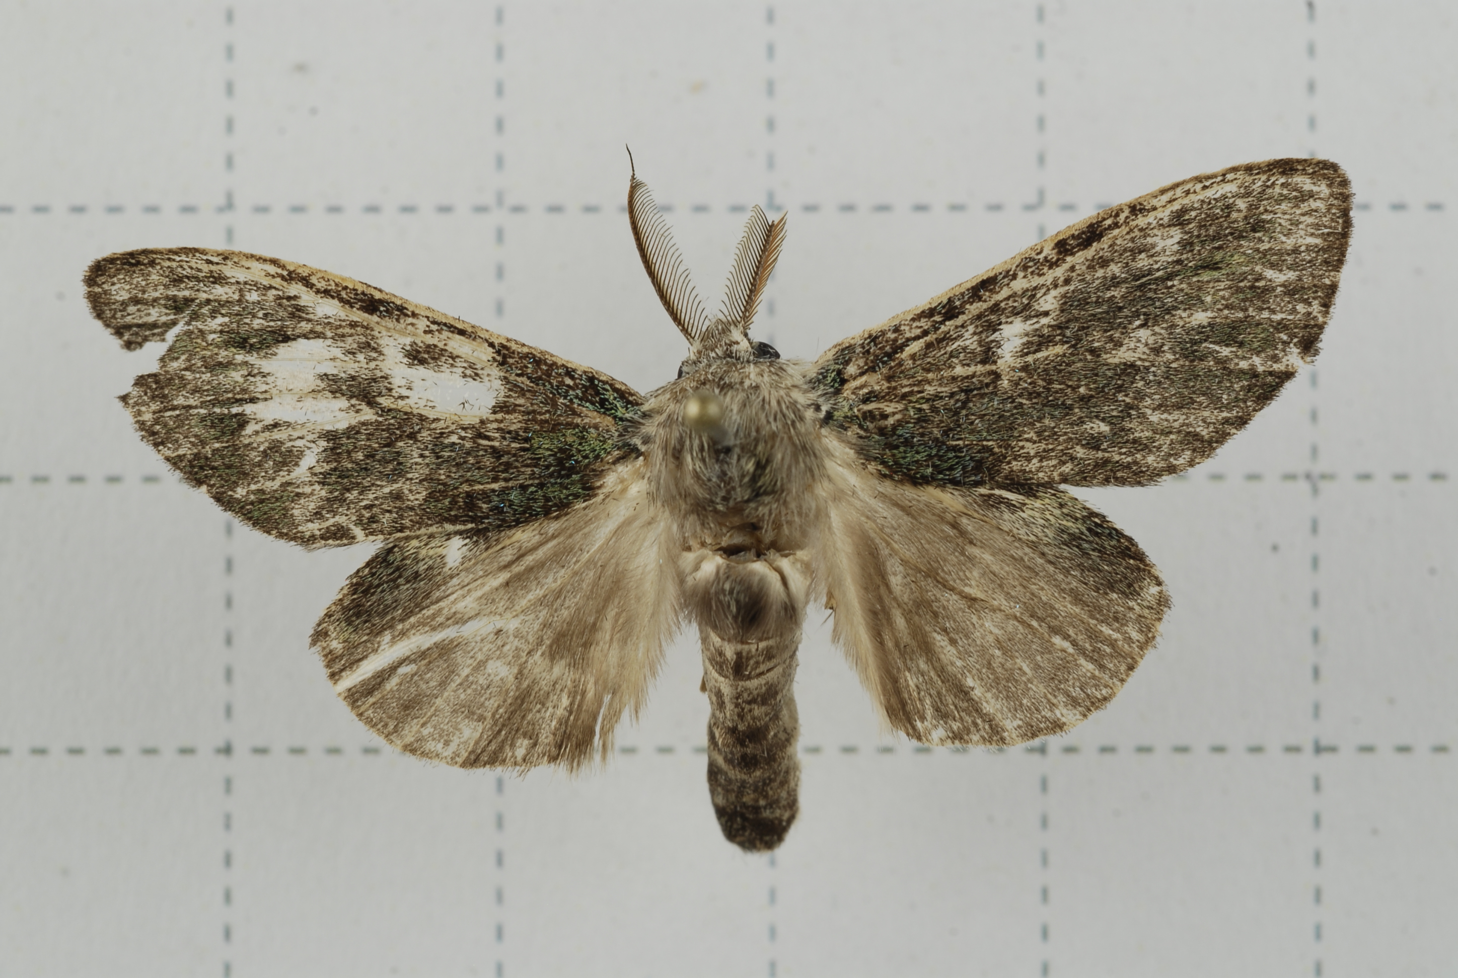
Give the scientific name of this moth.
Syntypistis viridipicta
